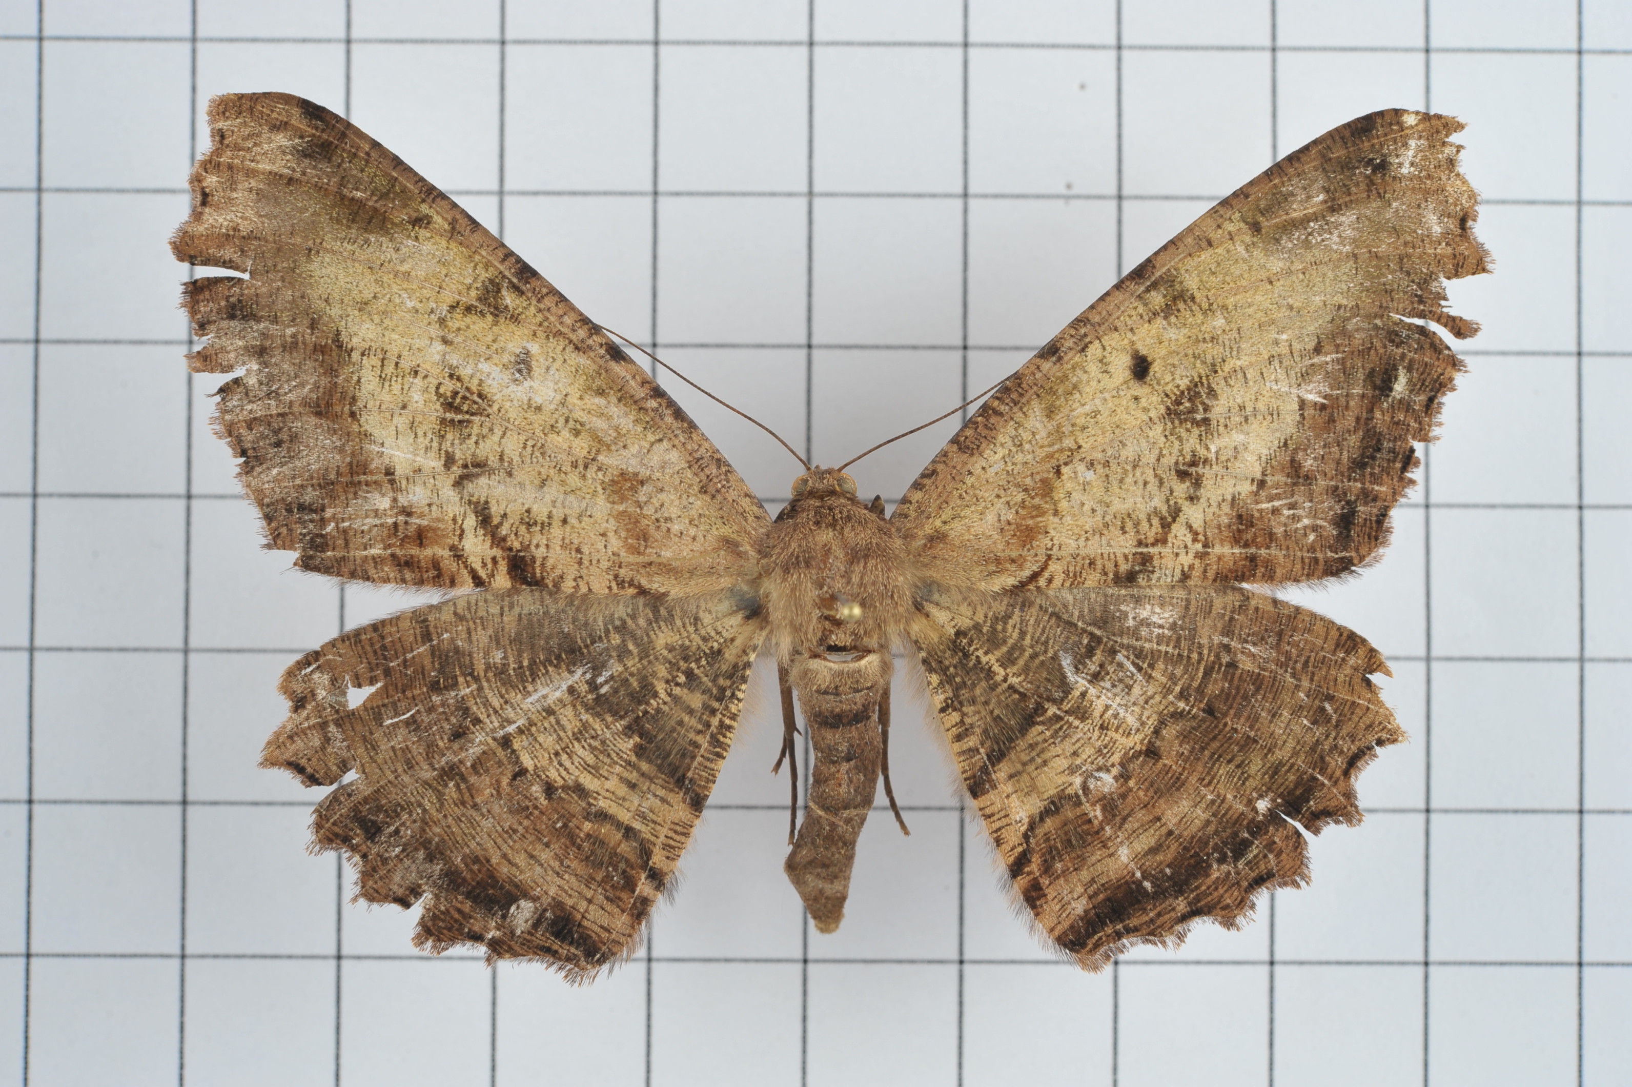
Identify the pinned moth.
Chorodna creataria
